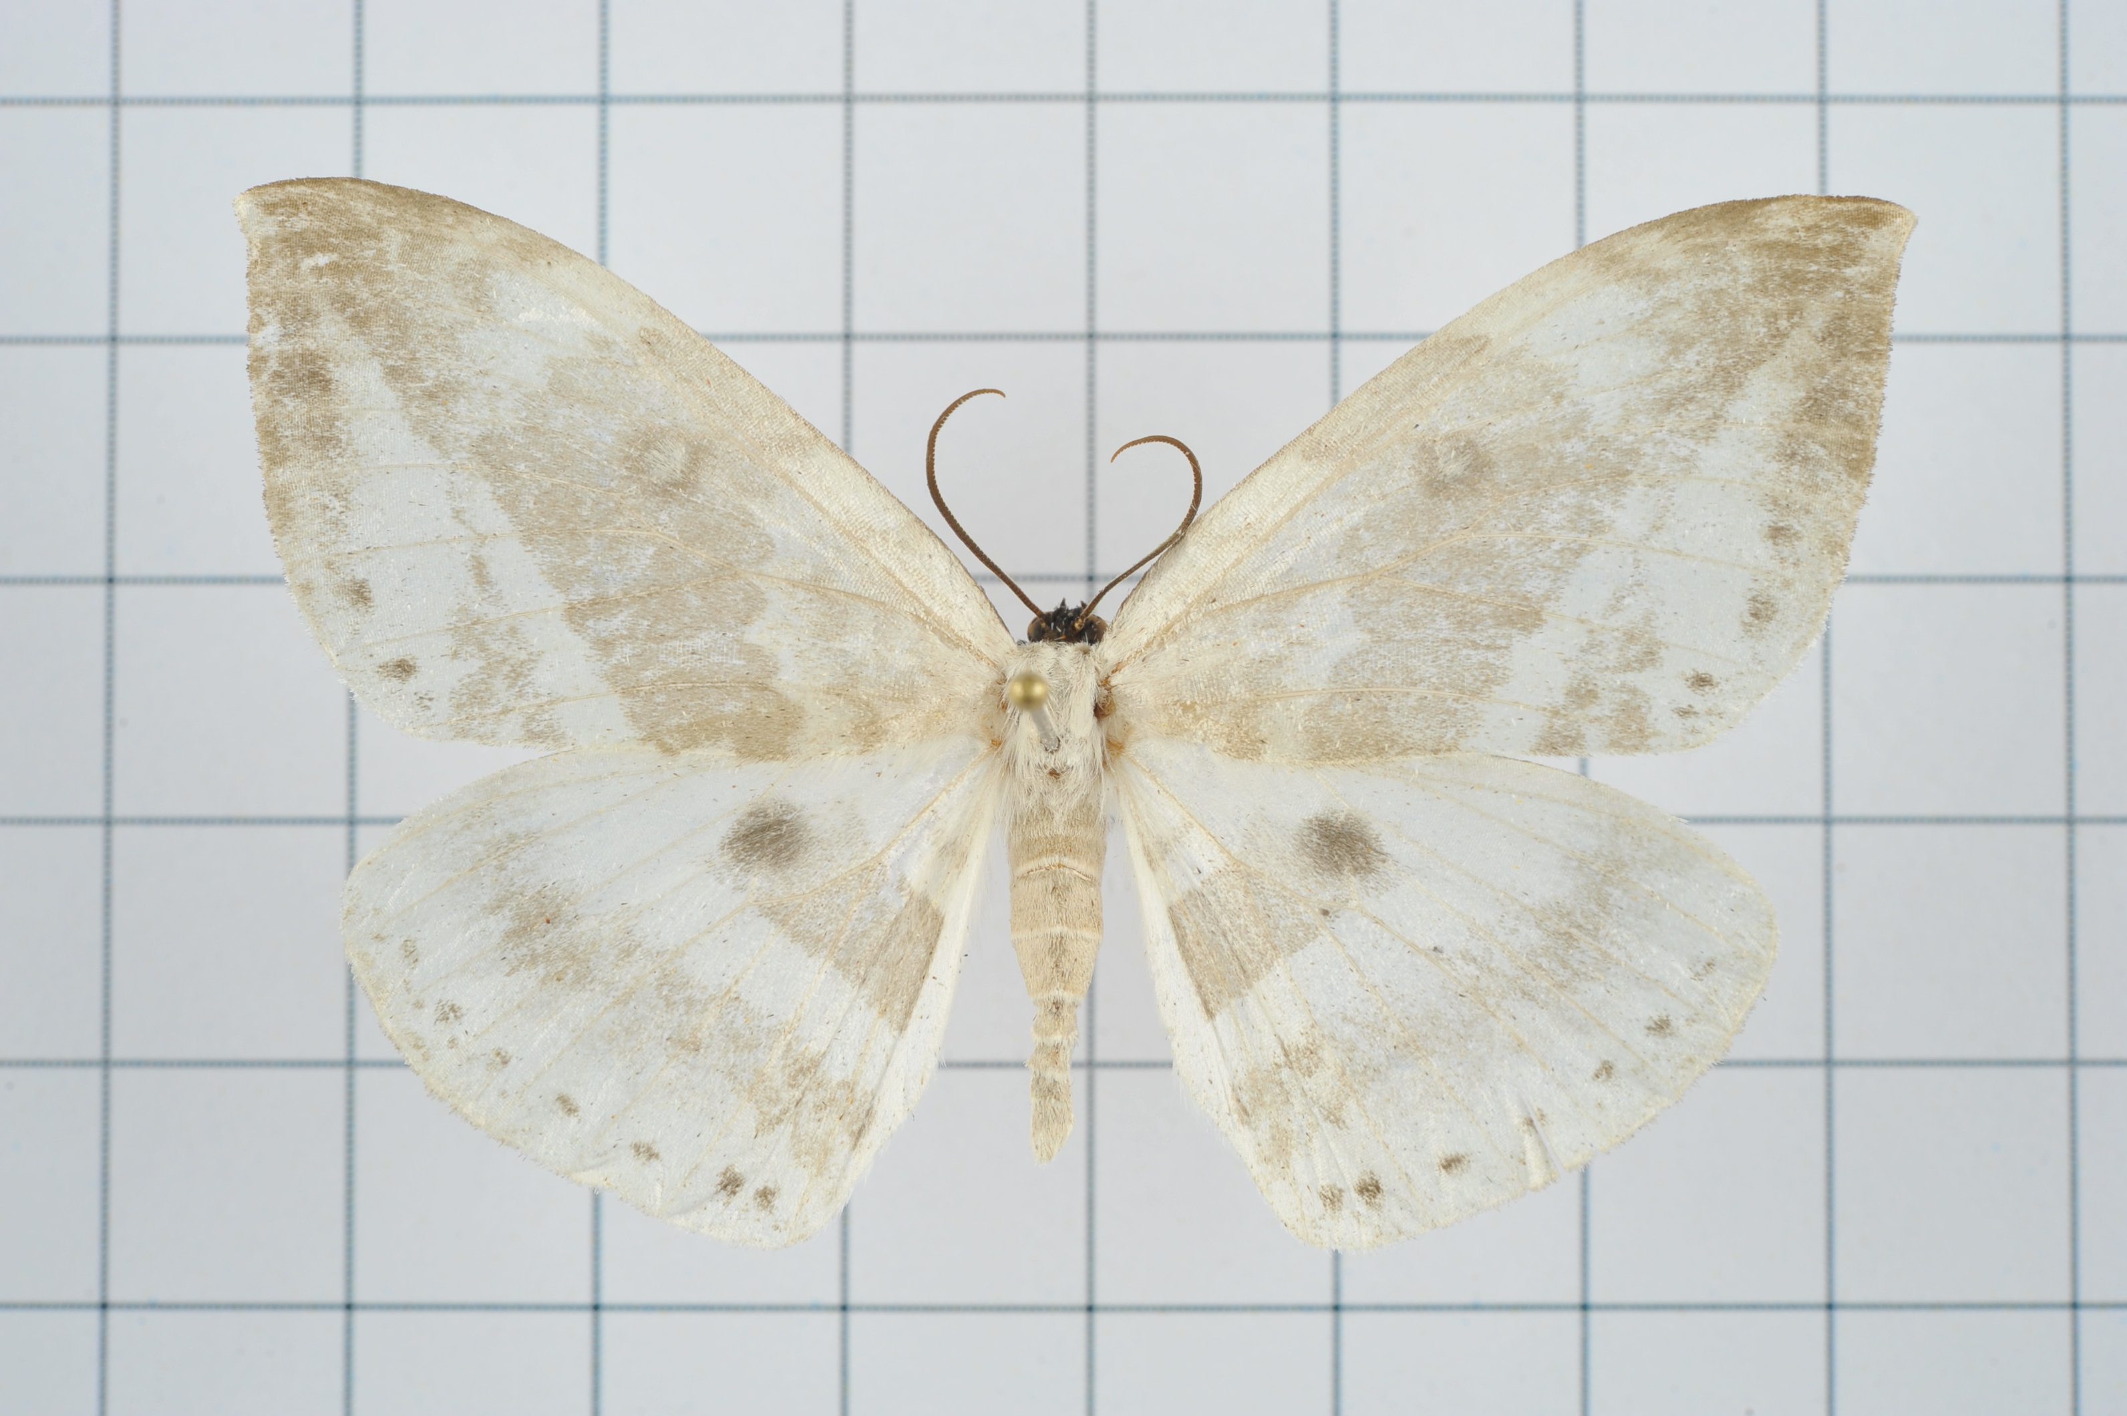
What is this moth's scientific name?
Cyclidia substigmaria substigmaria
